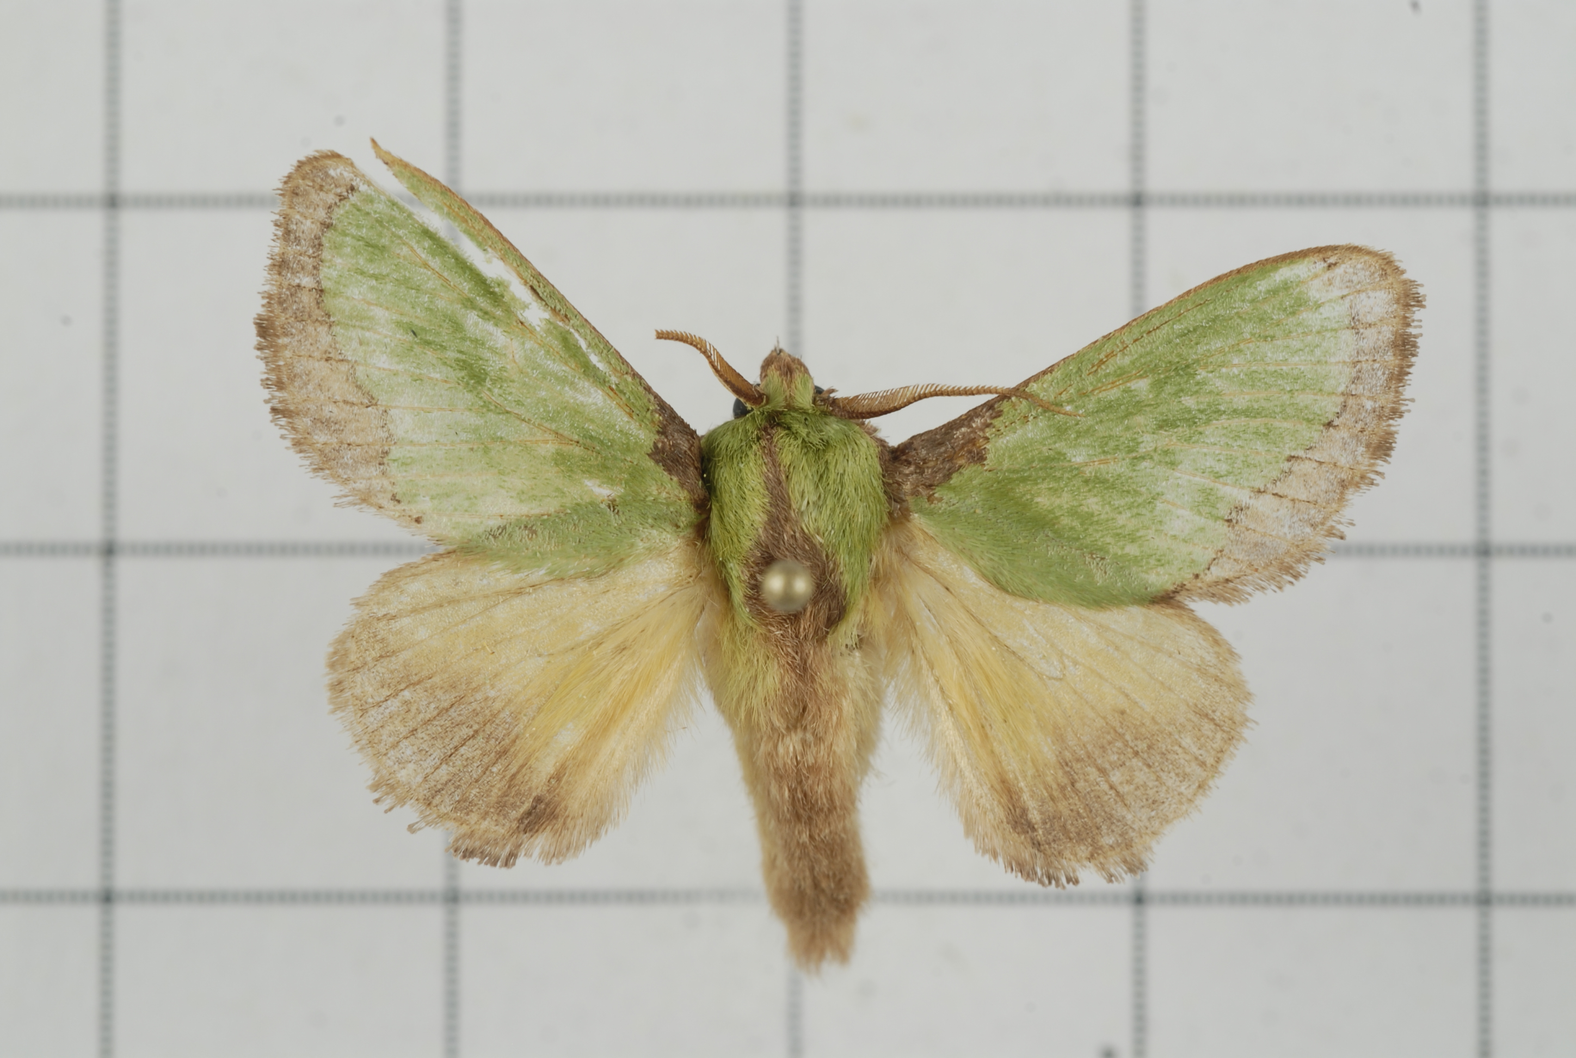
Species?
Parasa shirakii
